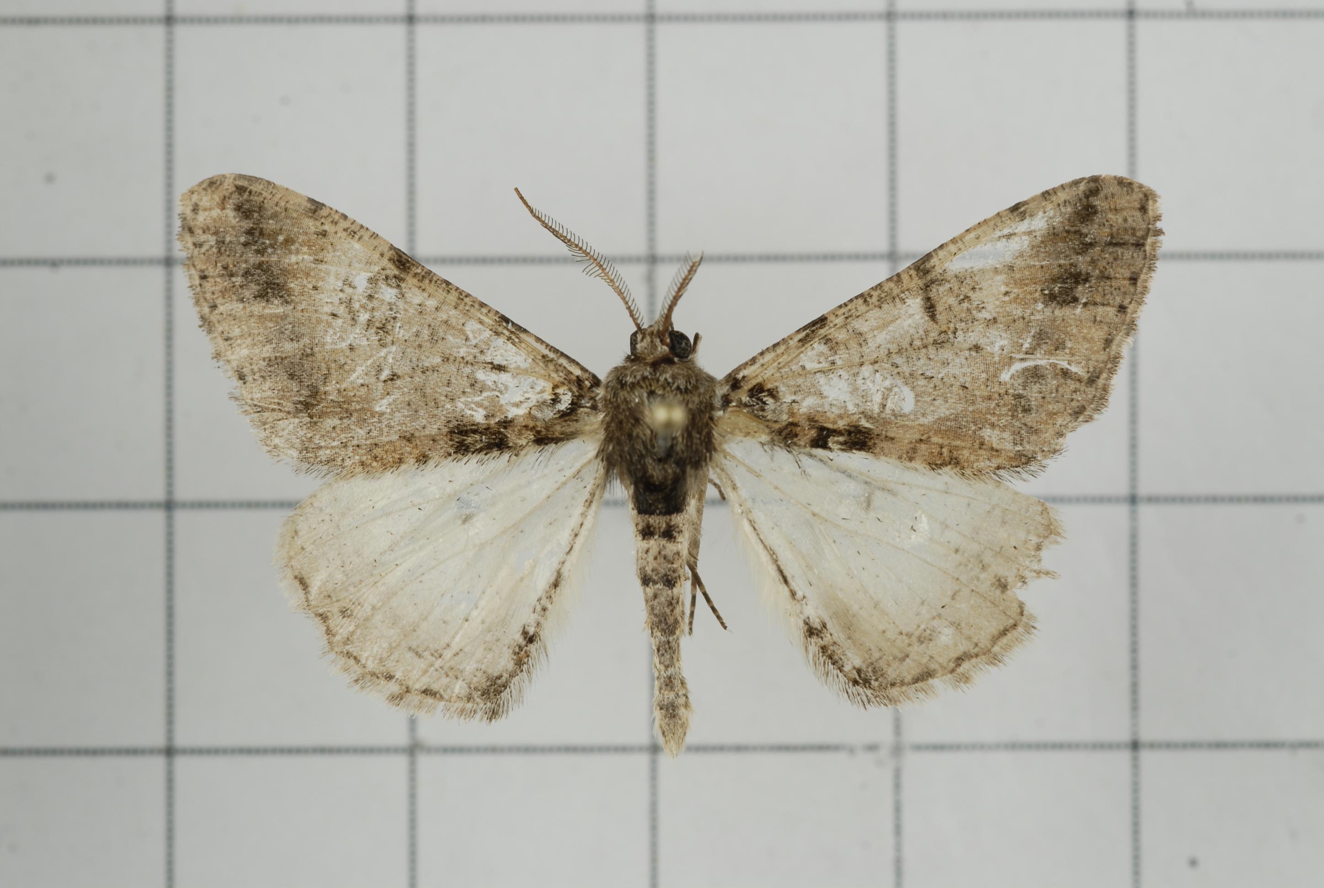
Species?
Alcis semiusta
